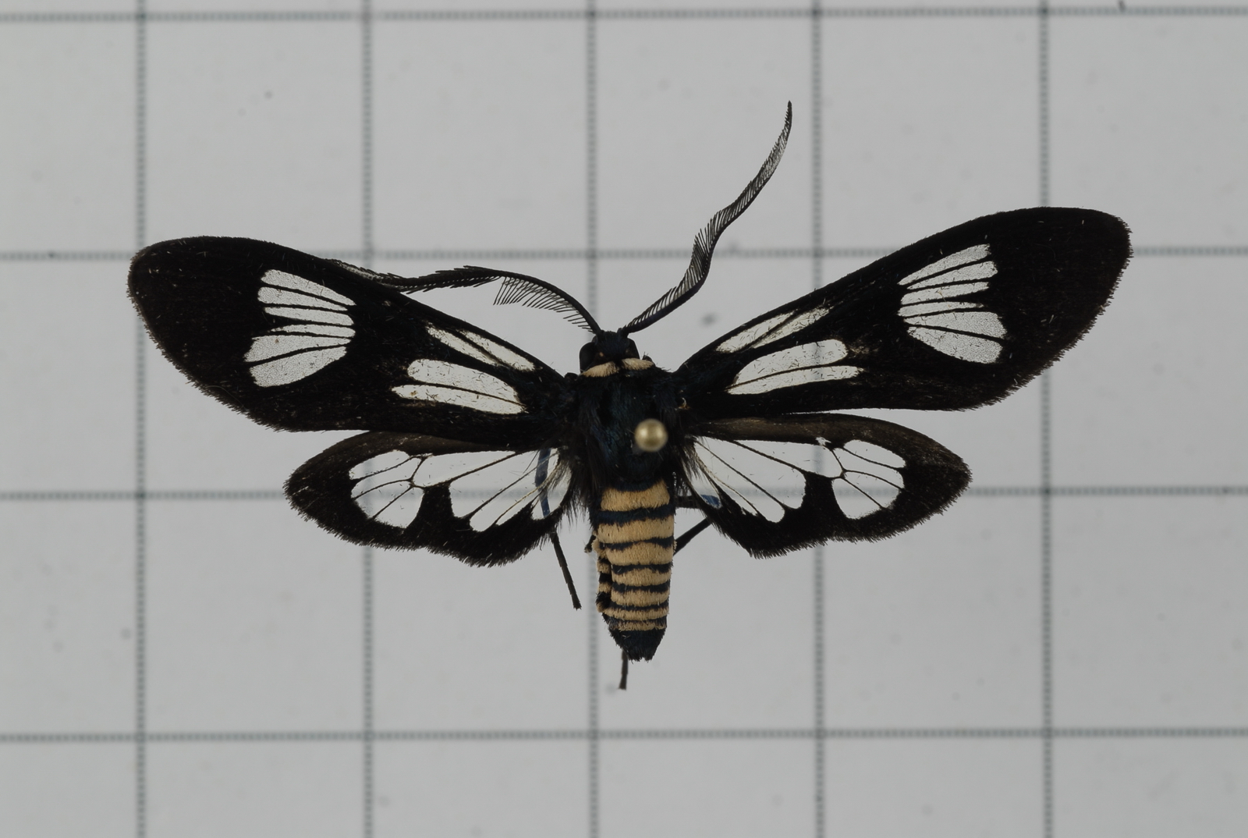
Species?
Piarosoma extravagans
